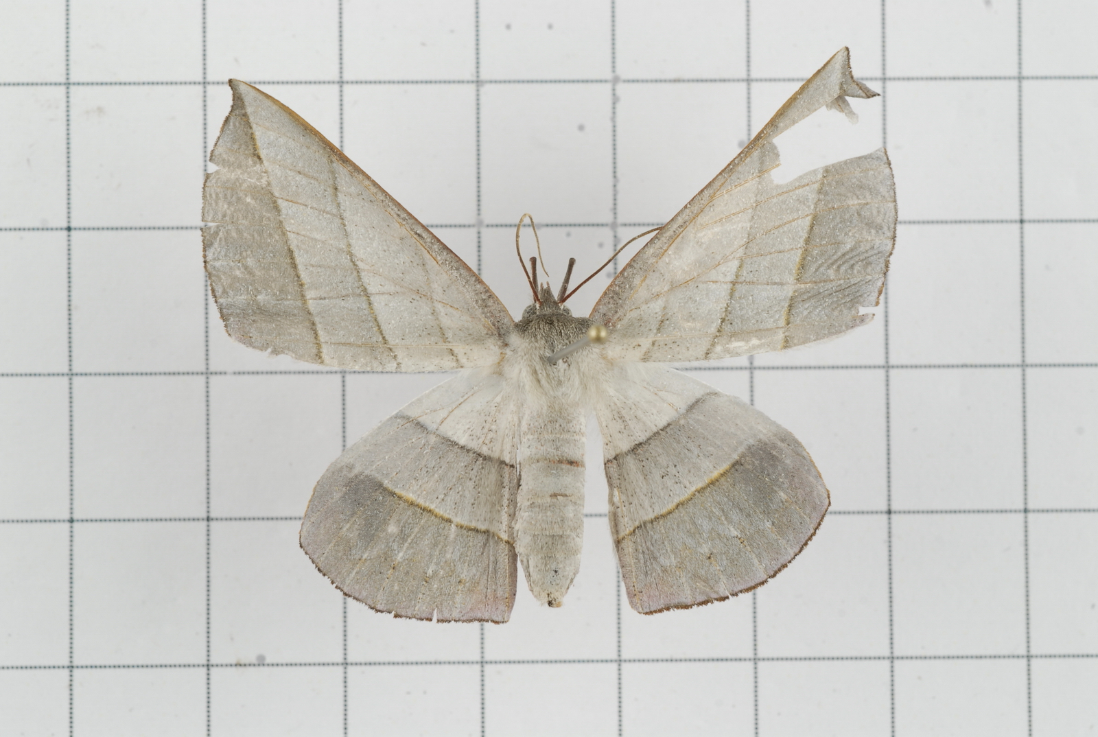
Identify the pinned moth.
Sarcinodes aequilinearia
